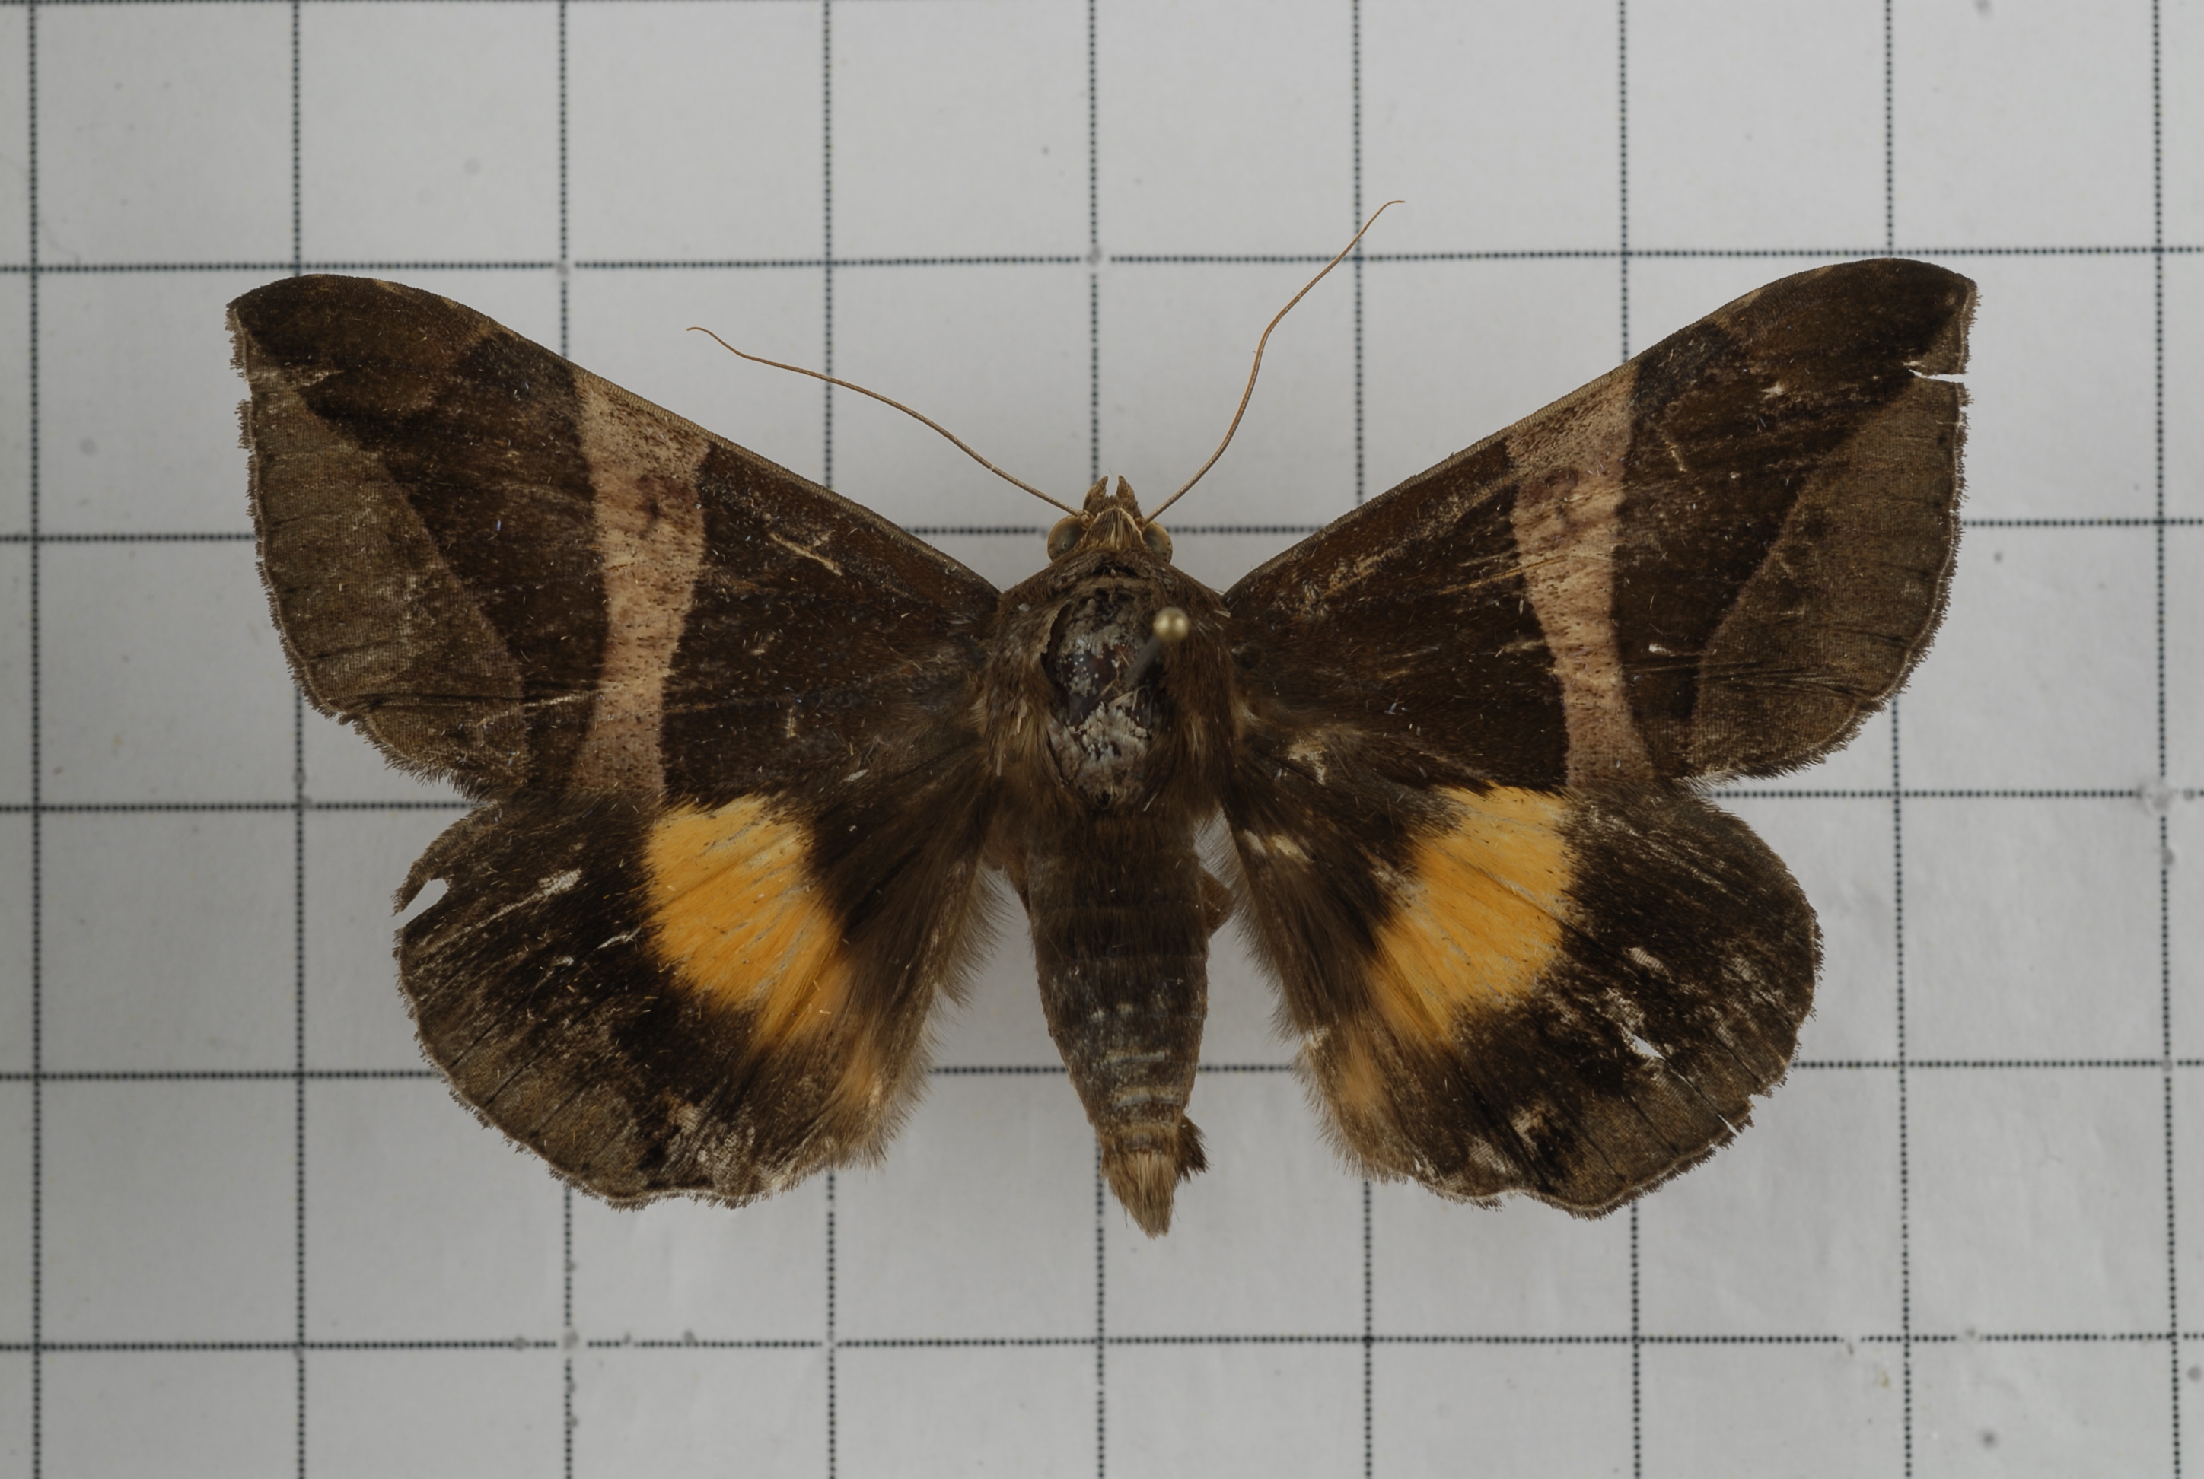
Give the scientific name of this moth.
Bastilla fulvotaenia
